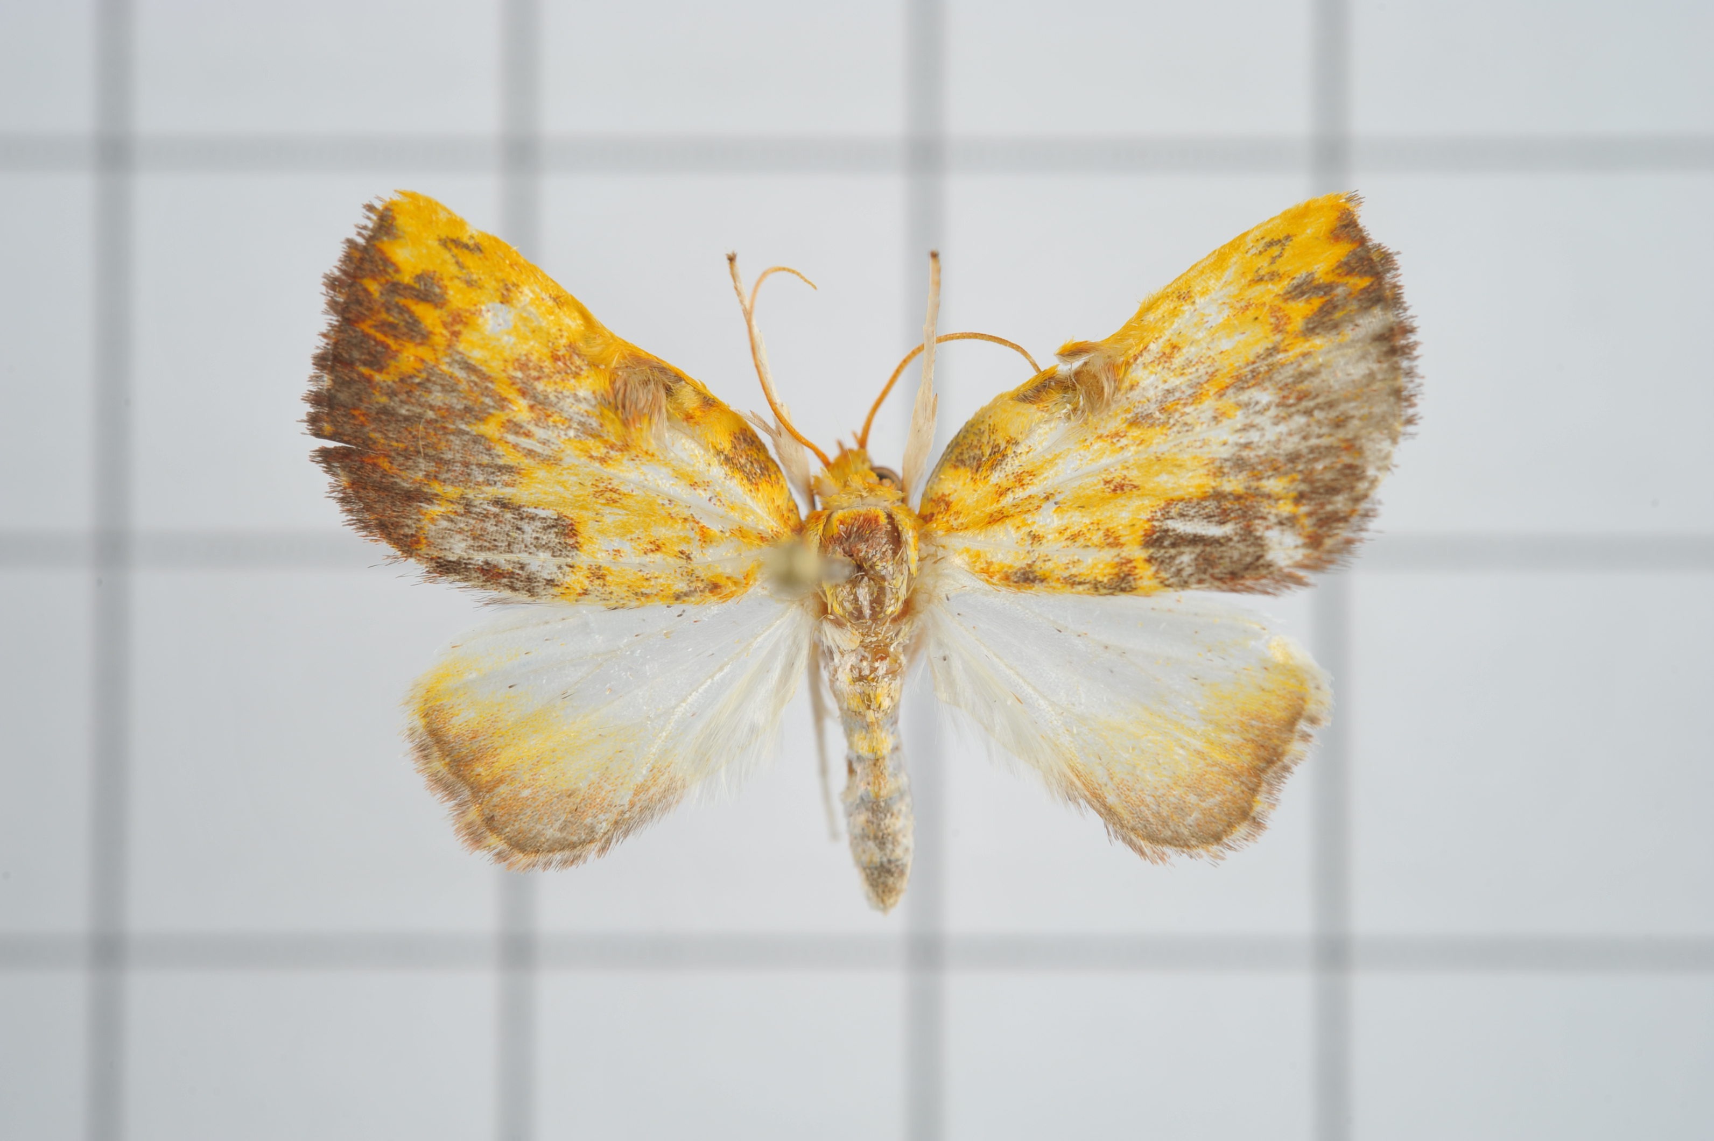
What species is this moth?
Siglophora ferreilutea
